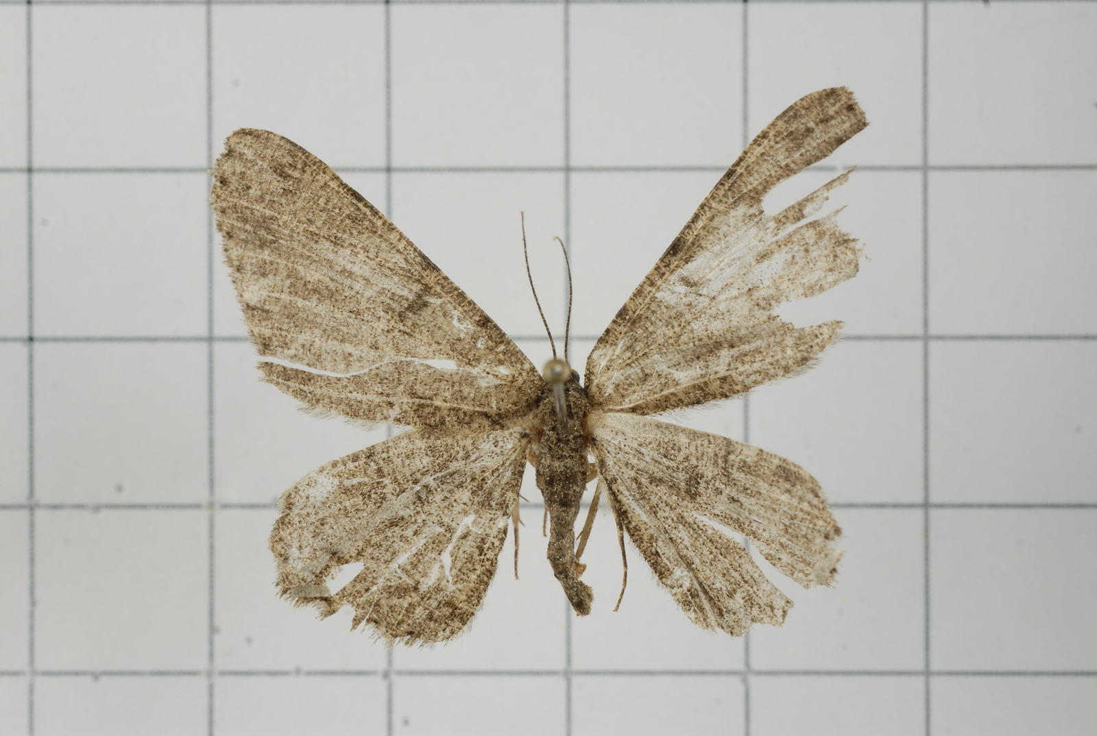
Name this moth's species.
Hypomecis punctinalis glos
